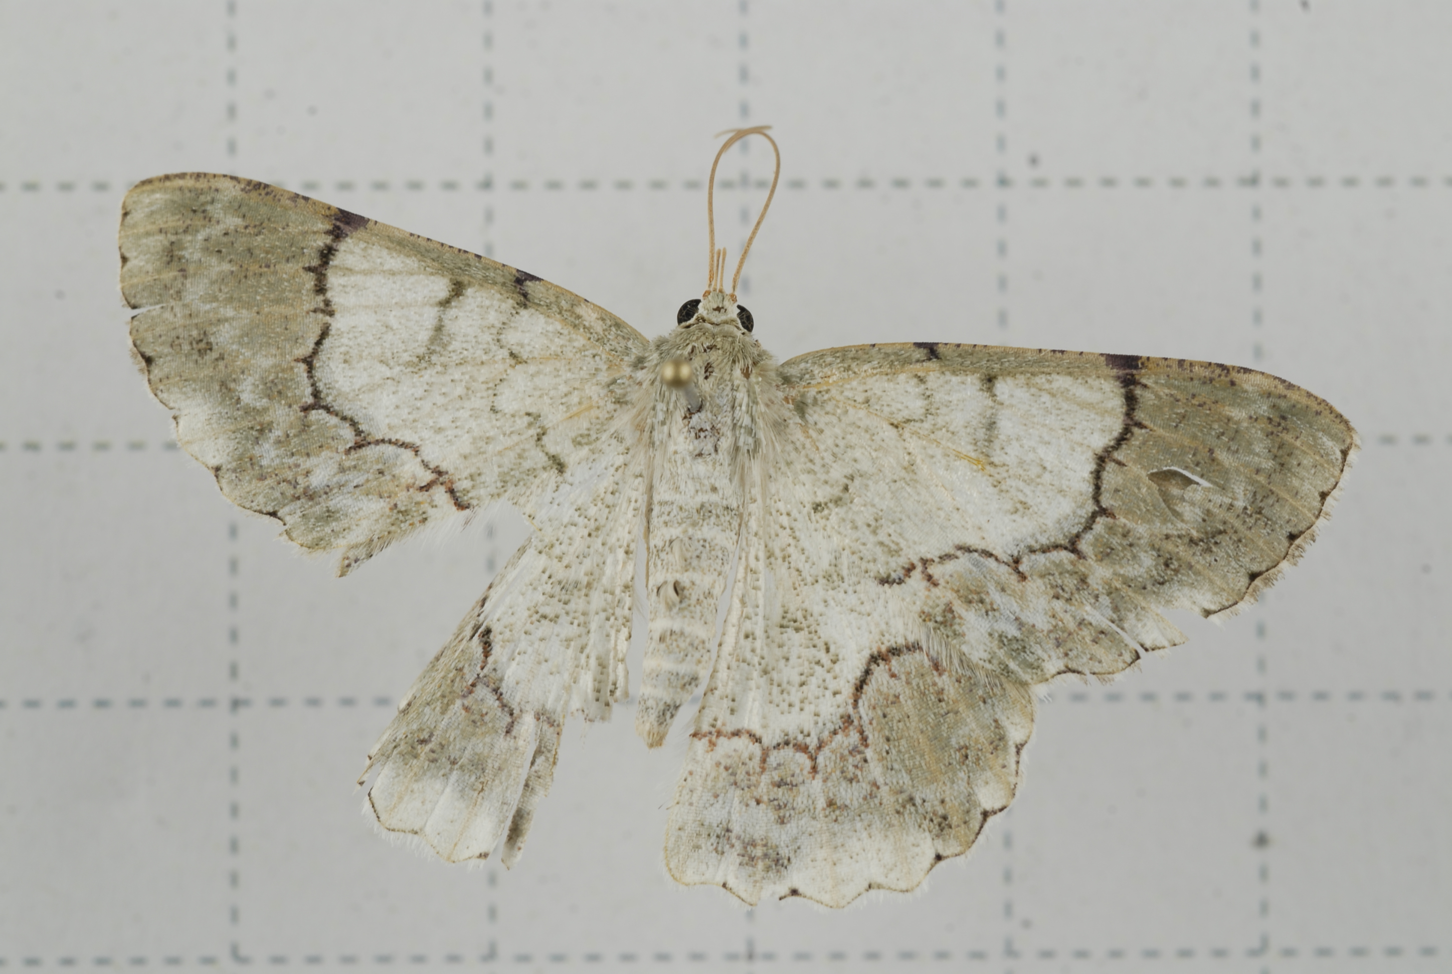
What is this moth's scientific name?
Pingasa ruginaria pacifica
